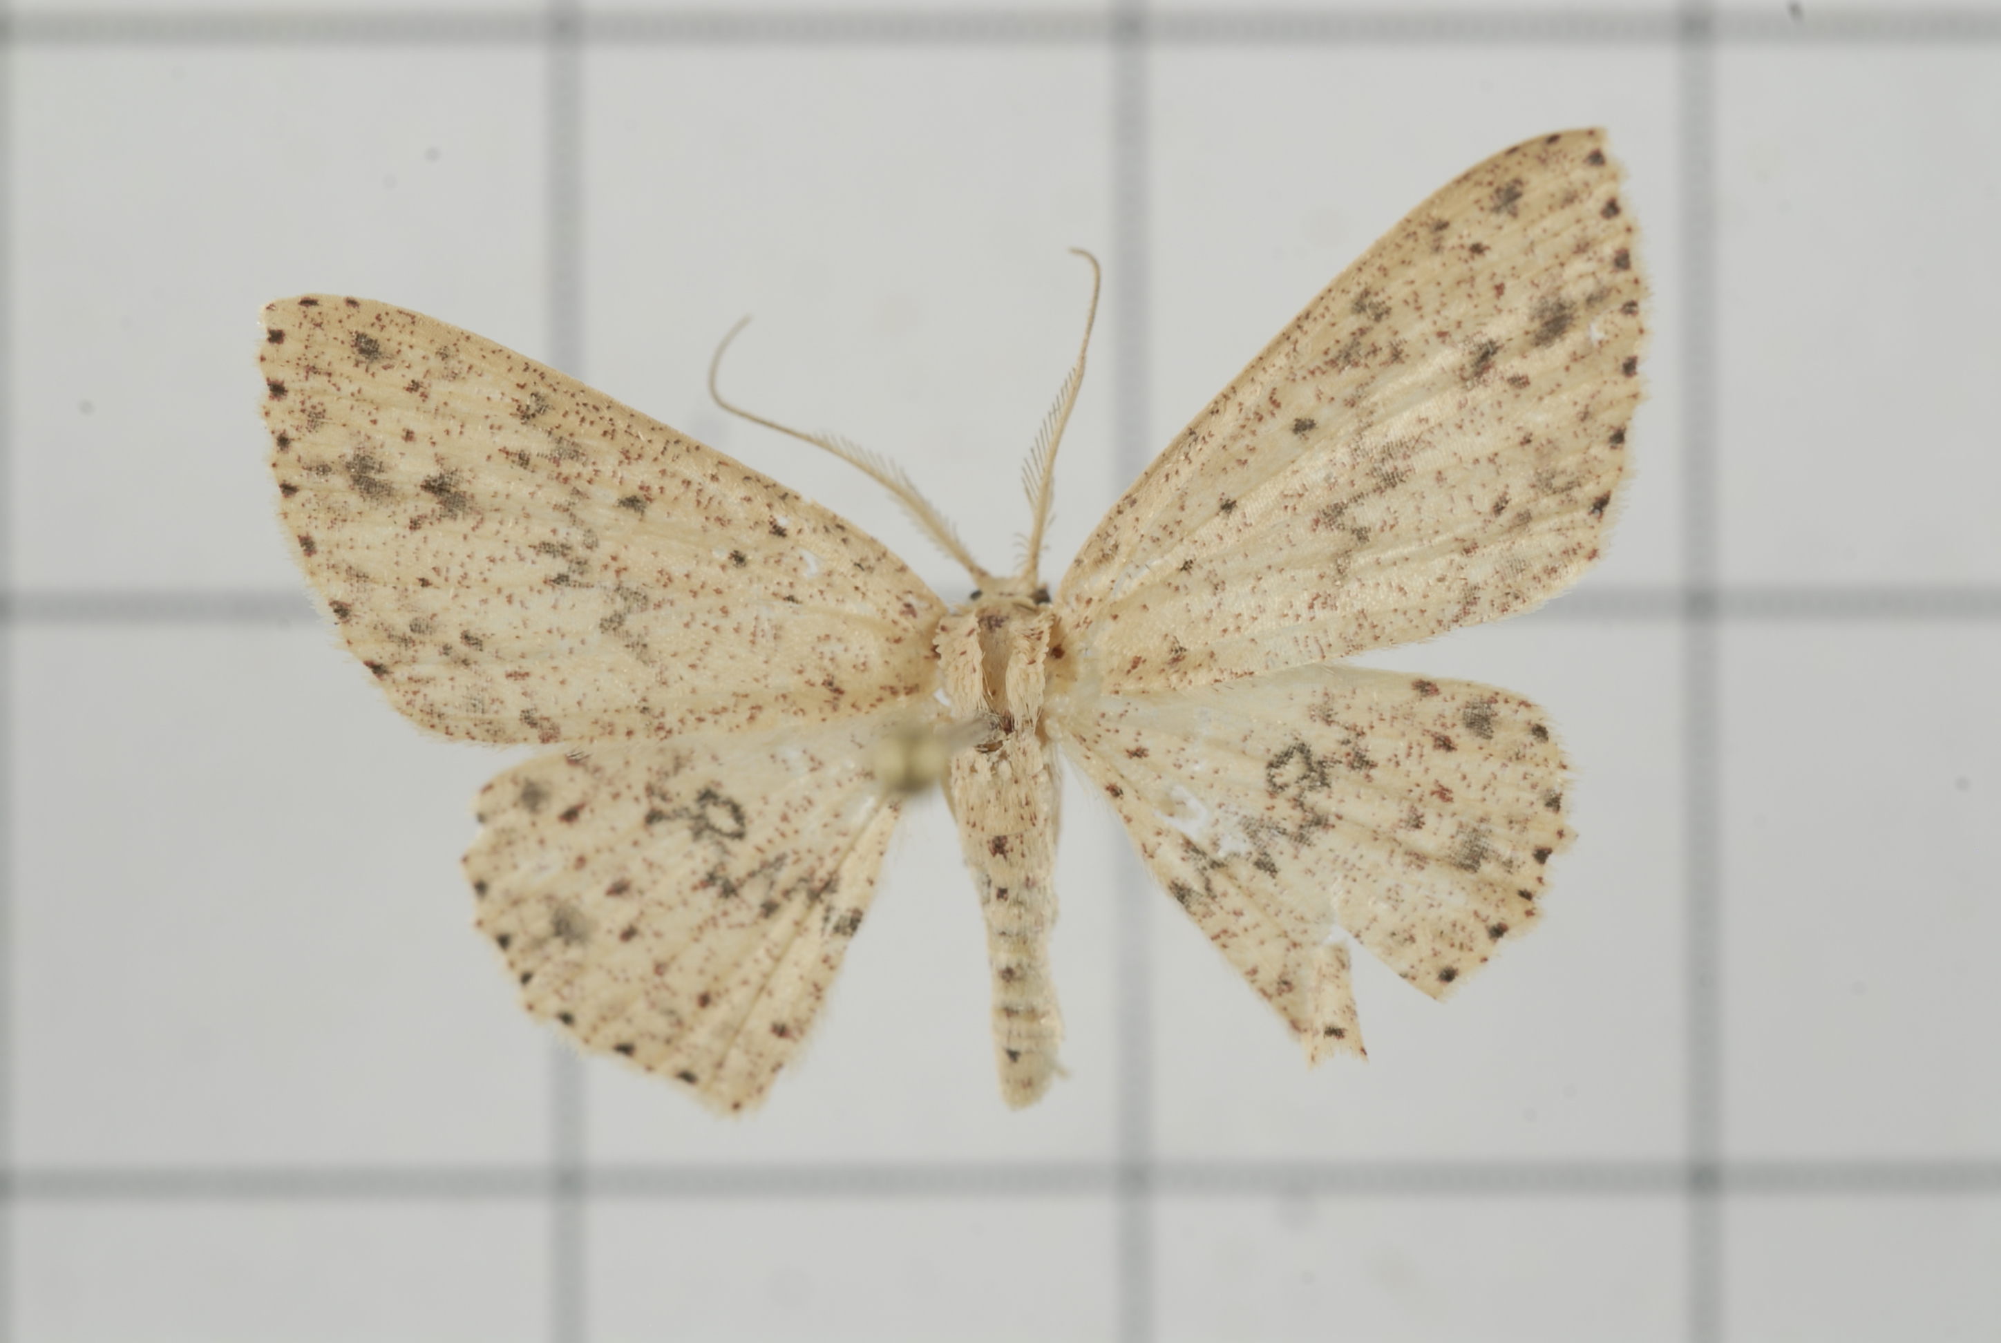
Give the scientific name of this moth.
Perixera decretaria
